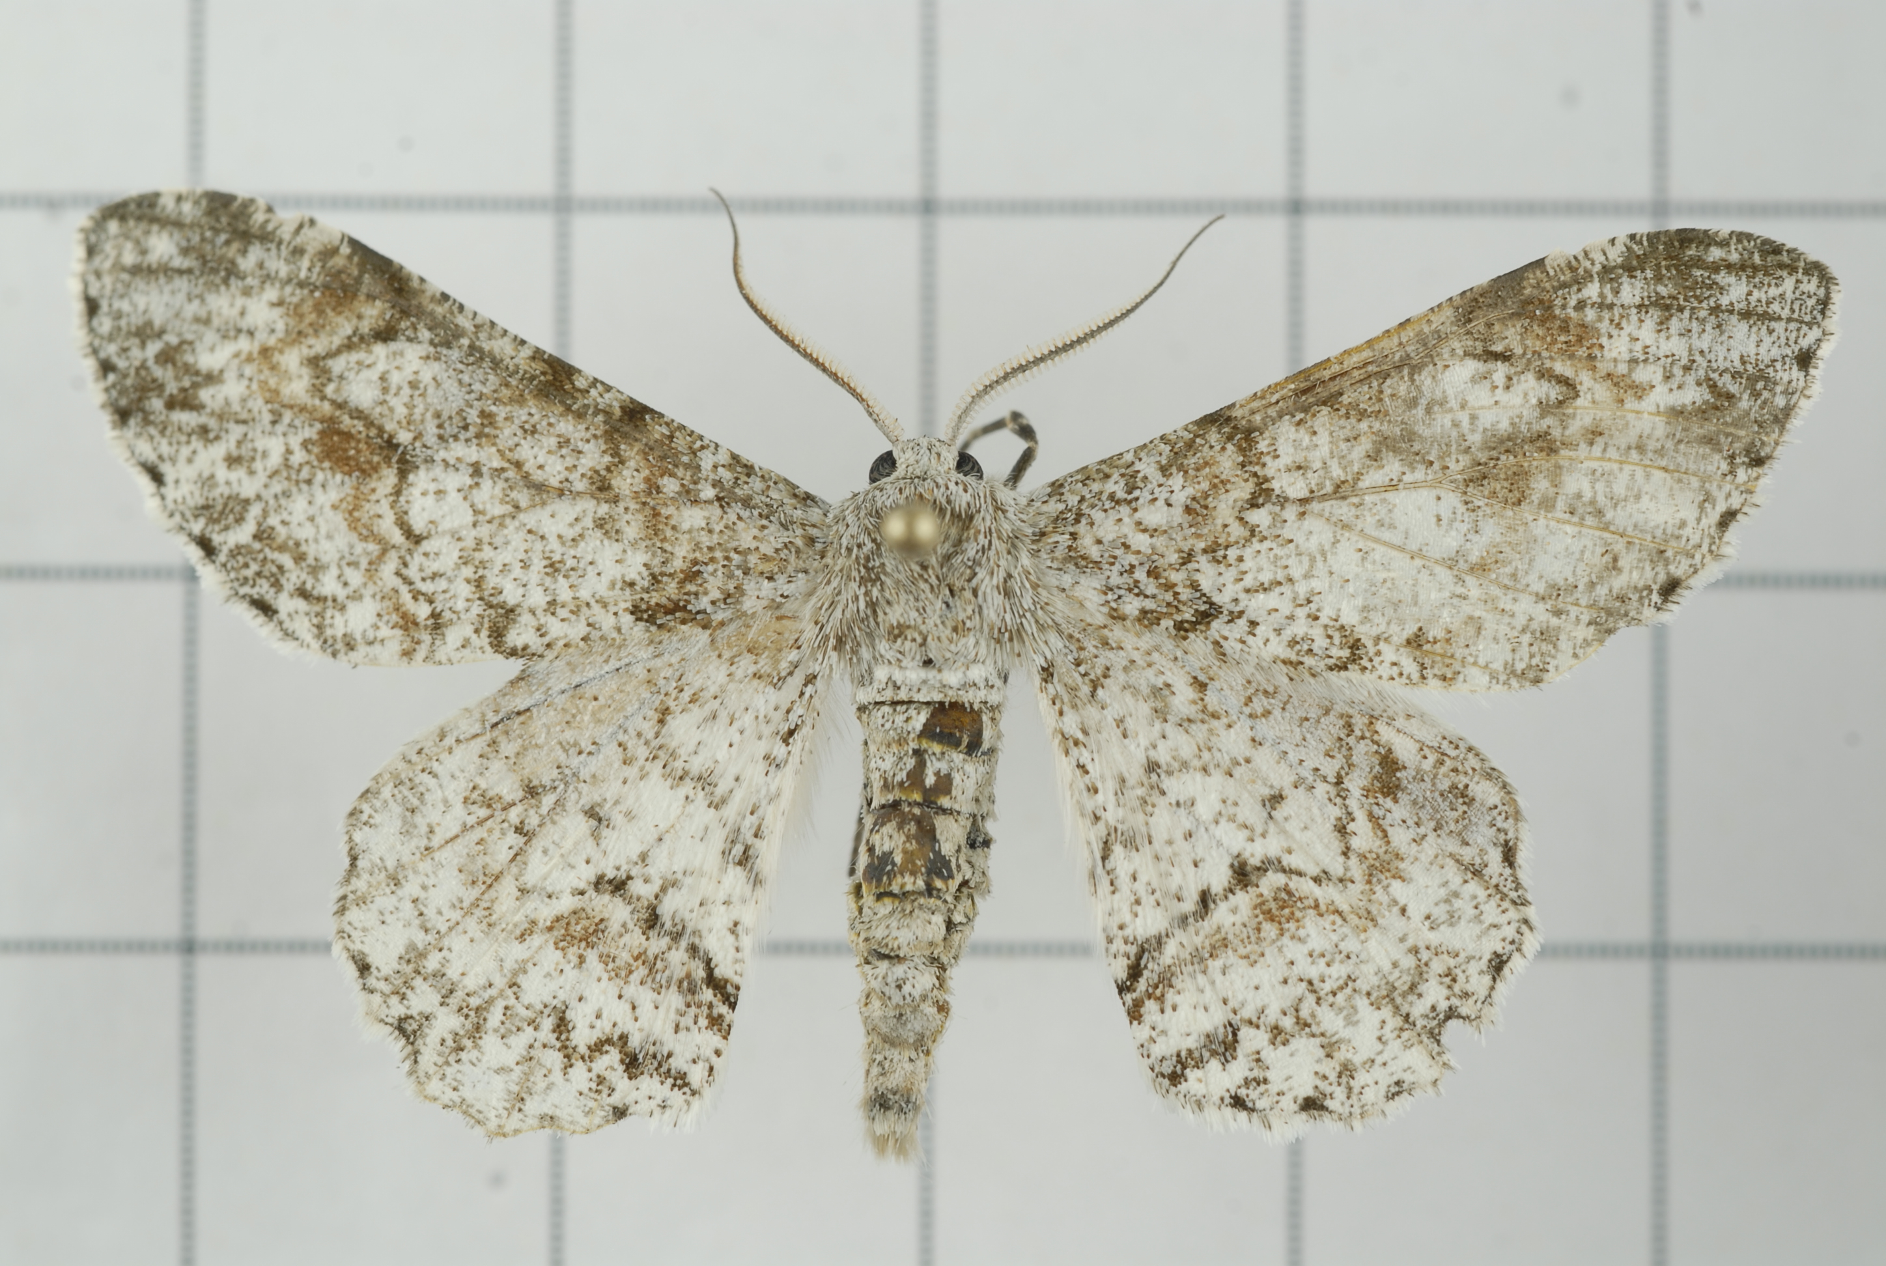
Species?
Cusiala boarmoides boarmoides
